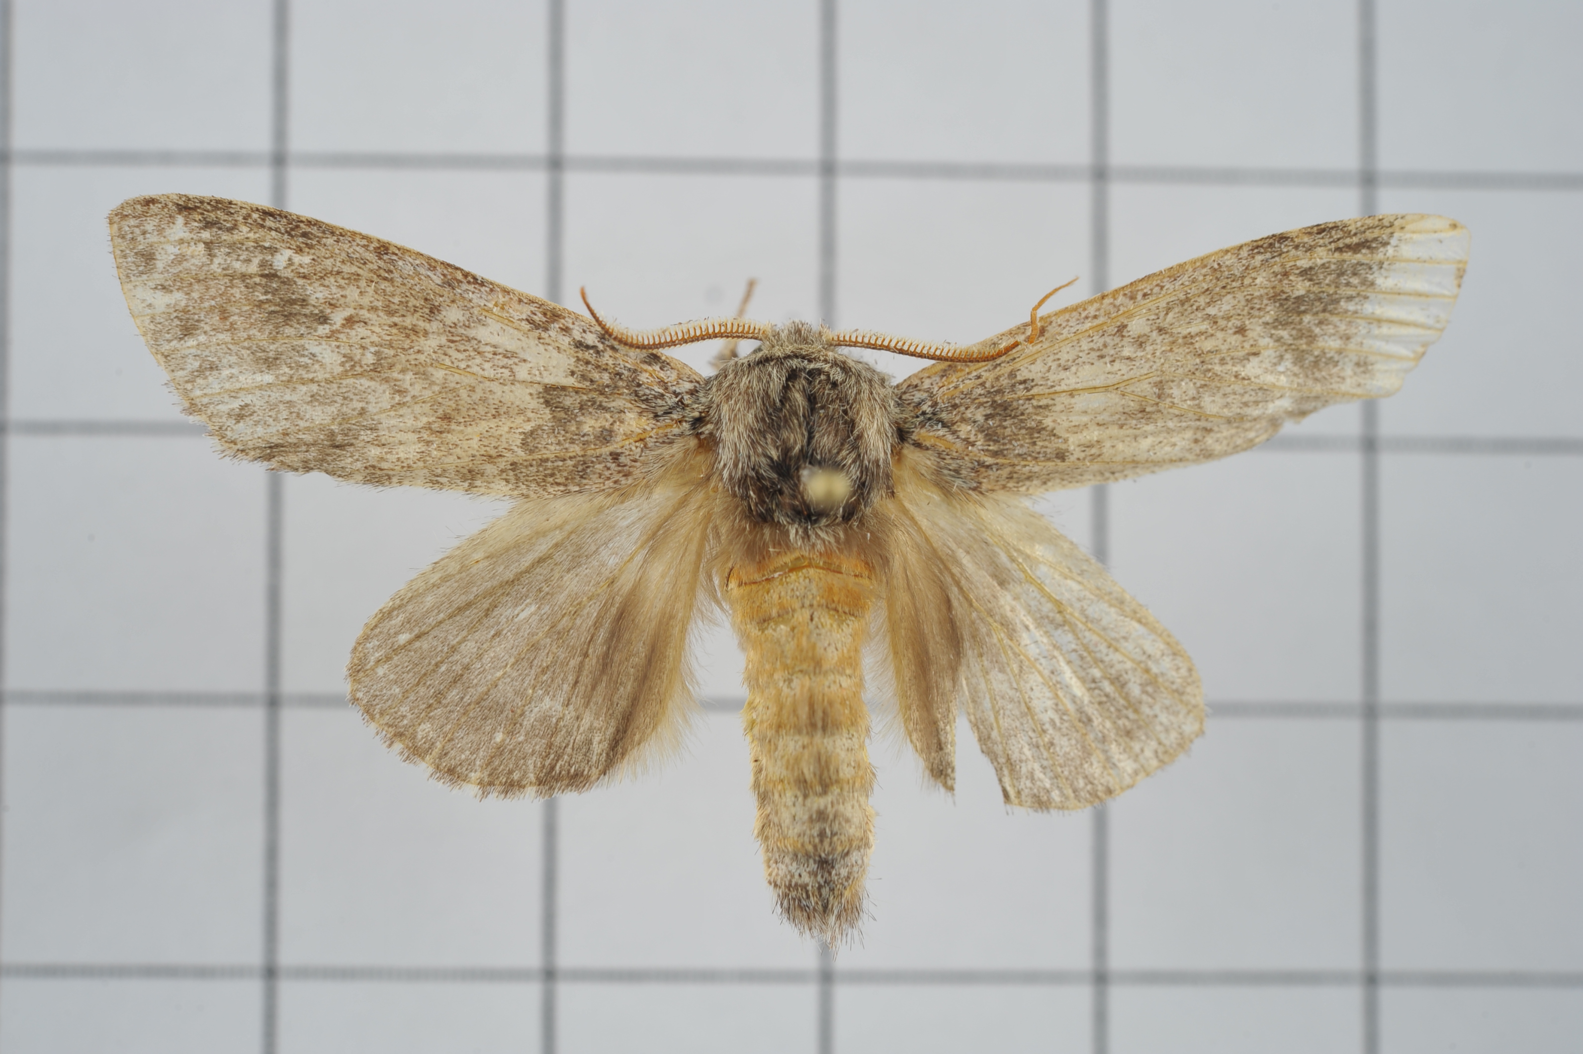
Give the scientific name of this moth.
Disparia diluta variegata
